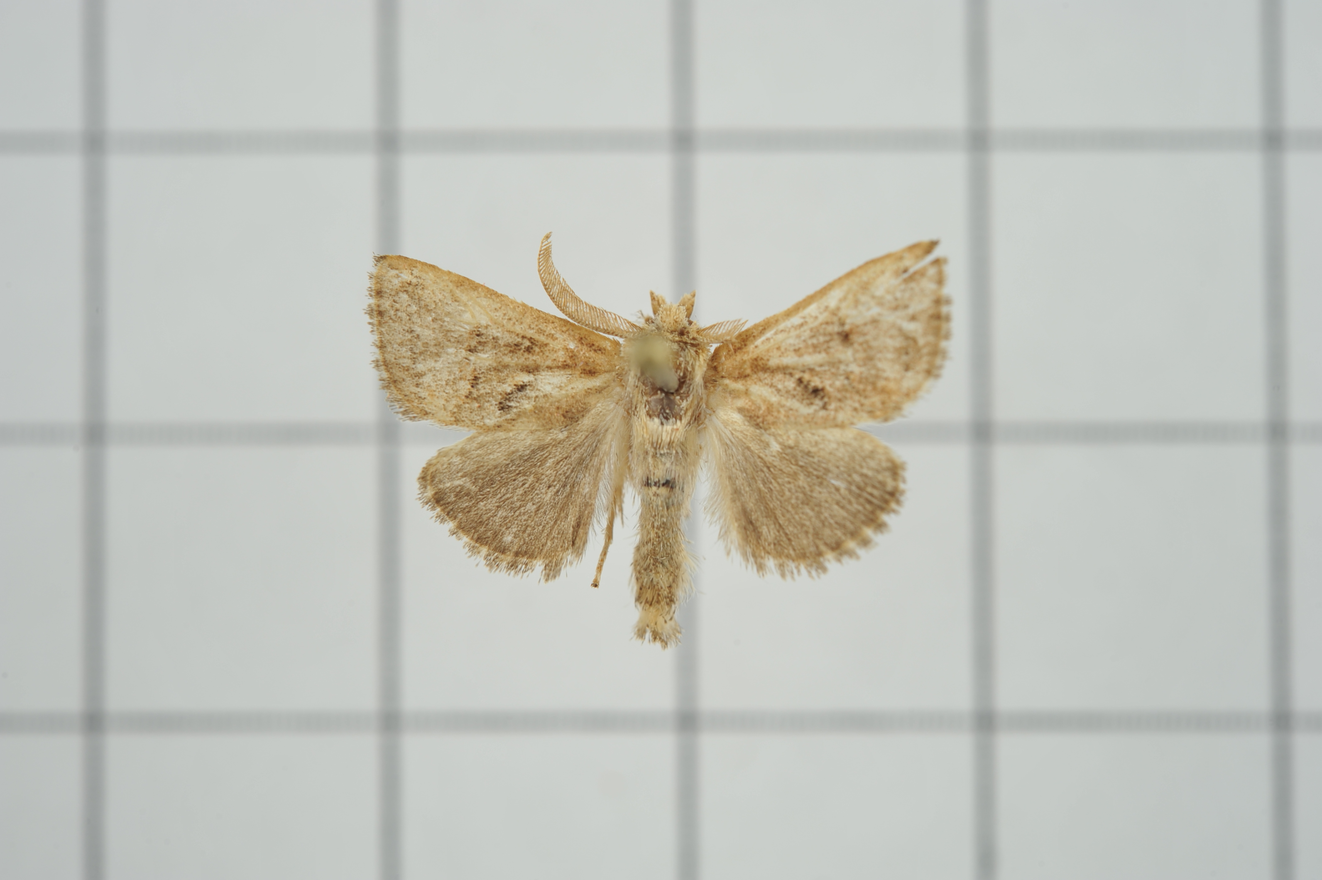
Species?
Orthocraspeda furva
